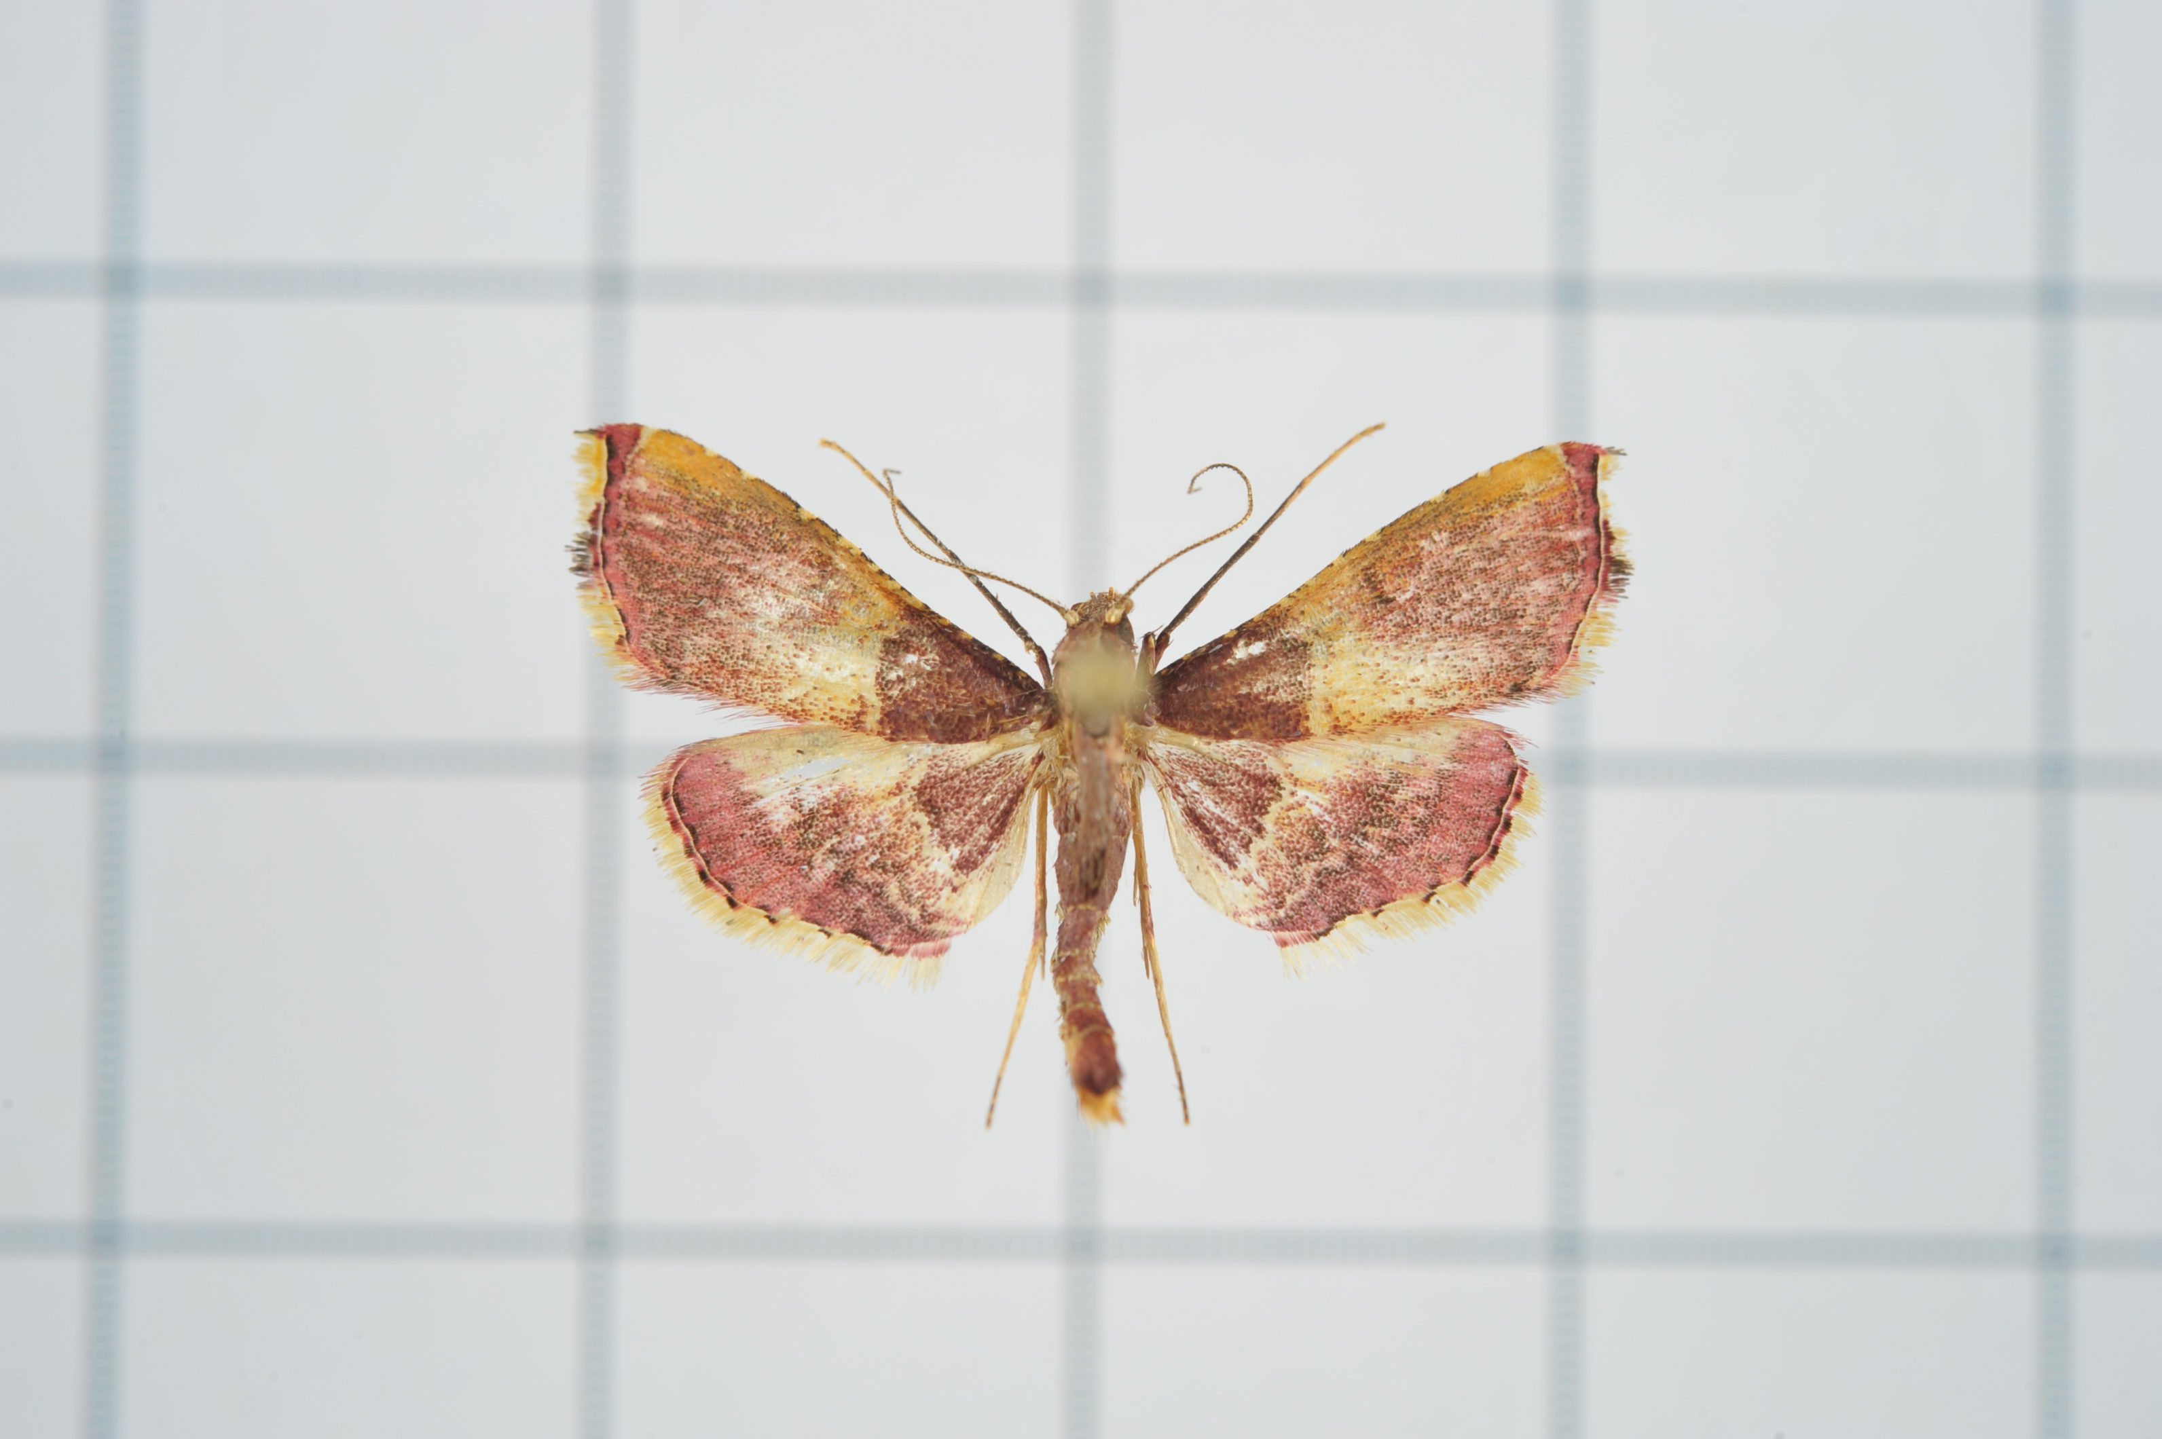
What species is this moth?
Endotricha olivacealis
